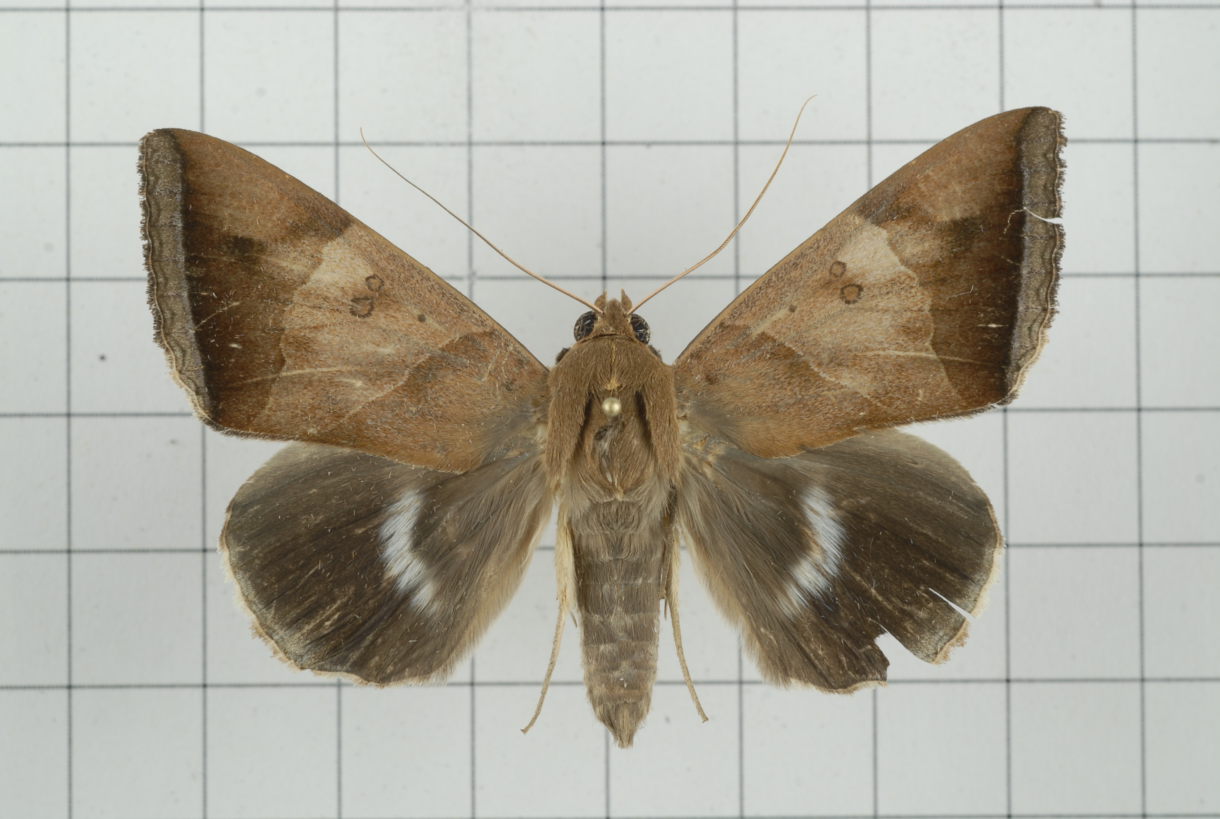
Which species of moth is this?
Artena dotata
